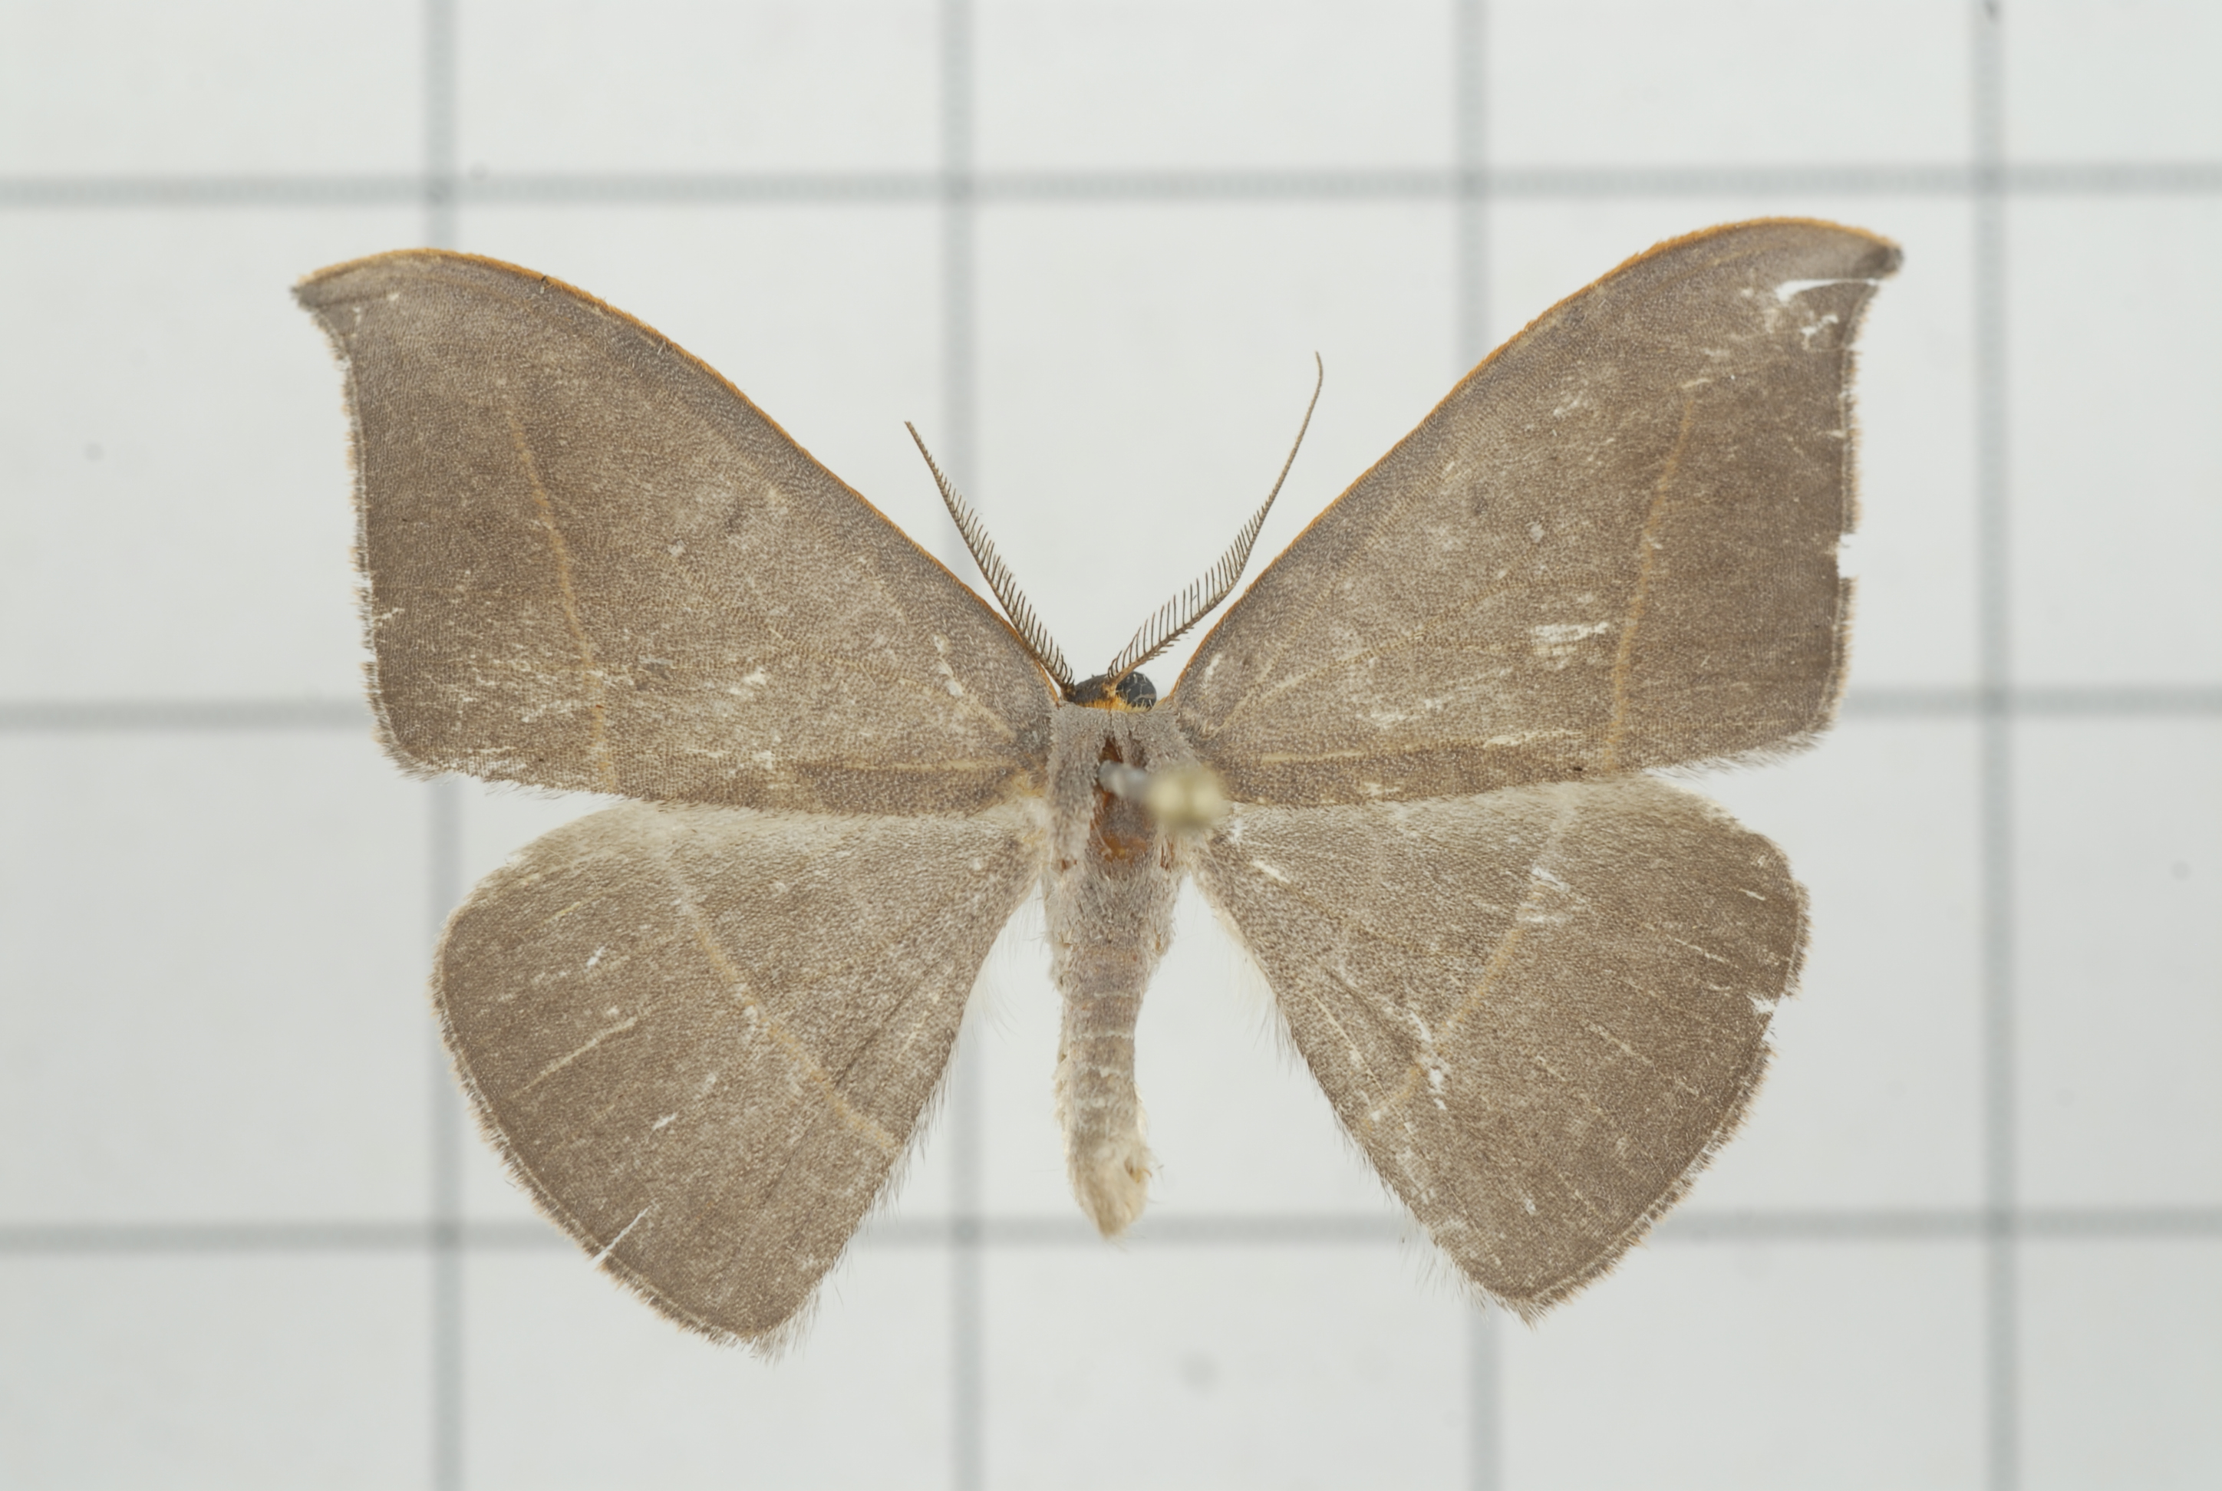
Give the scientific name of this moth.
Microblepsis violacea
